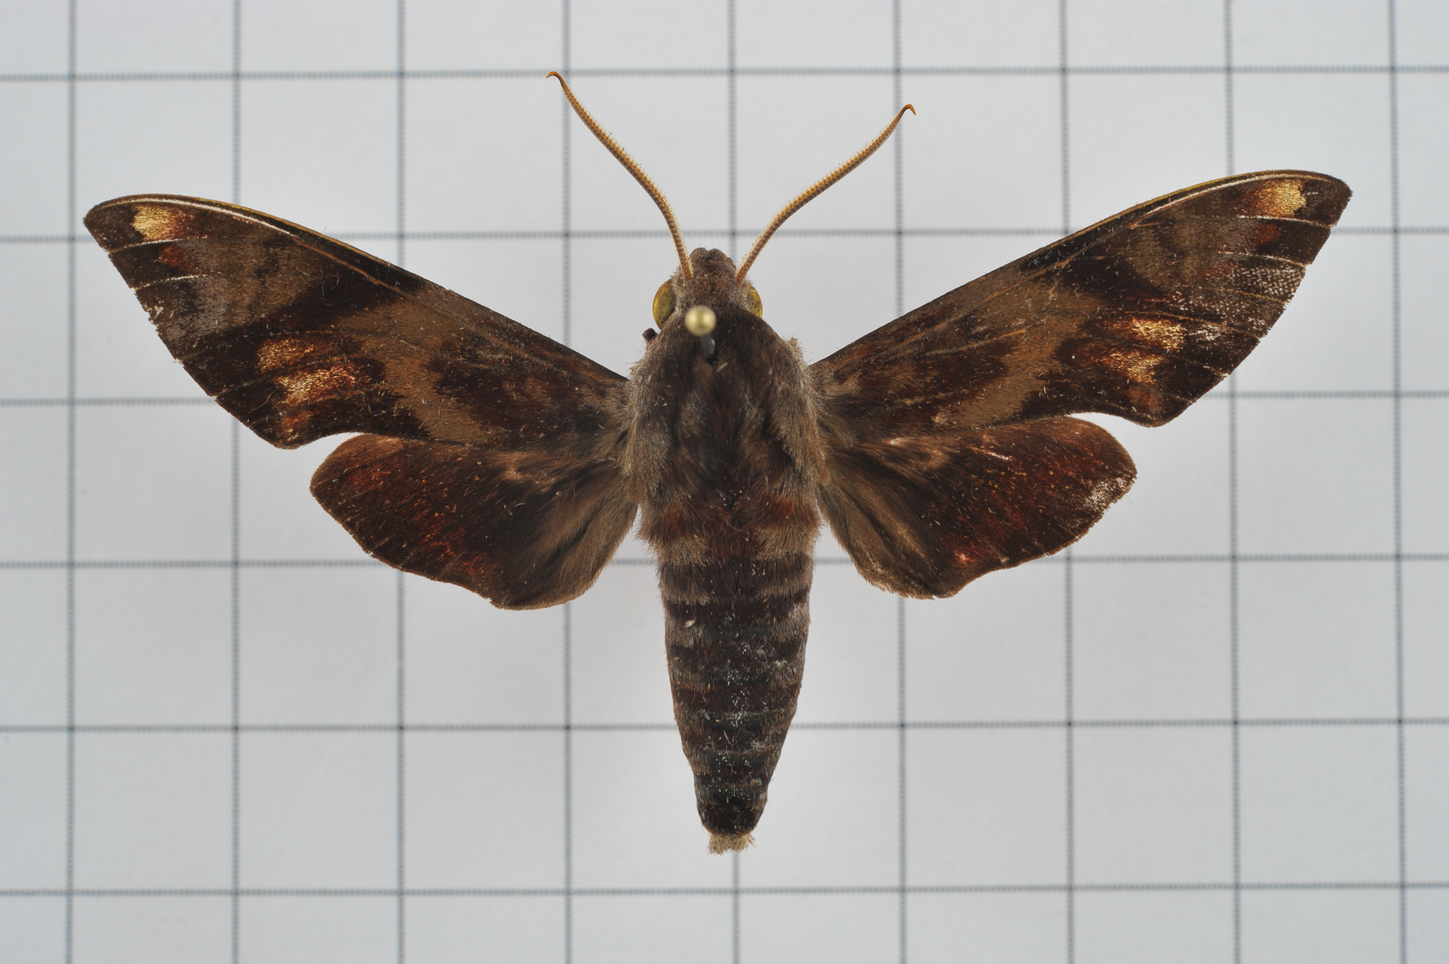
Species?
Dahira obliquifascia
